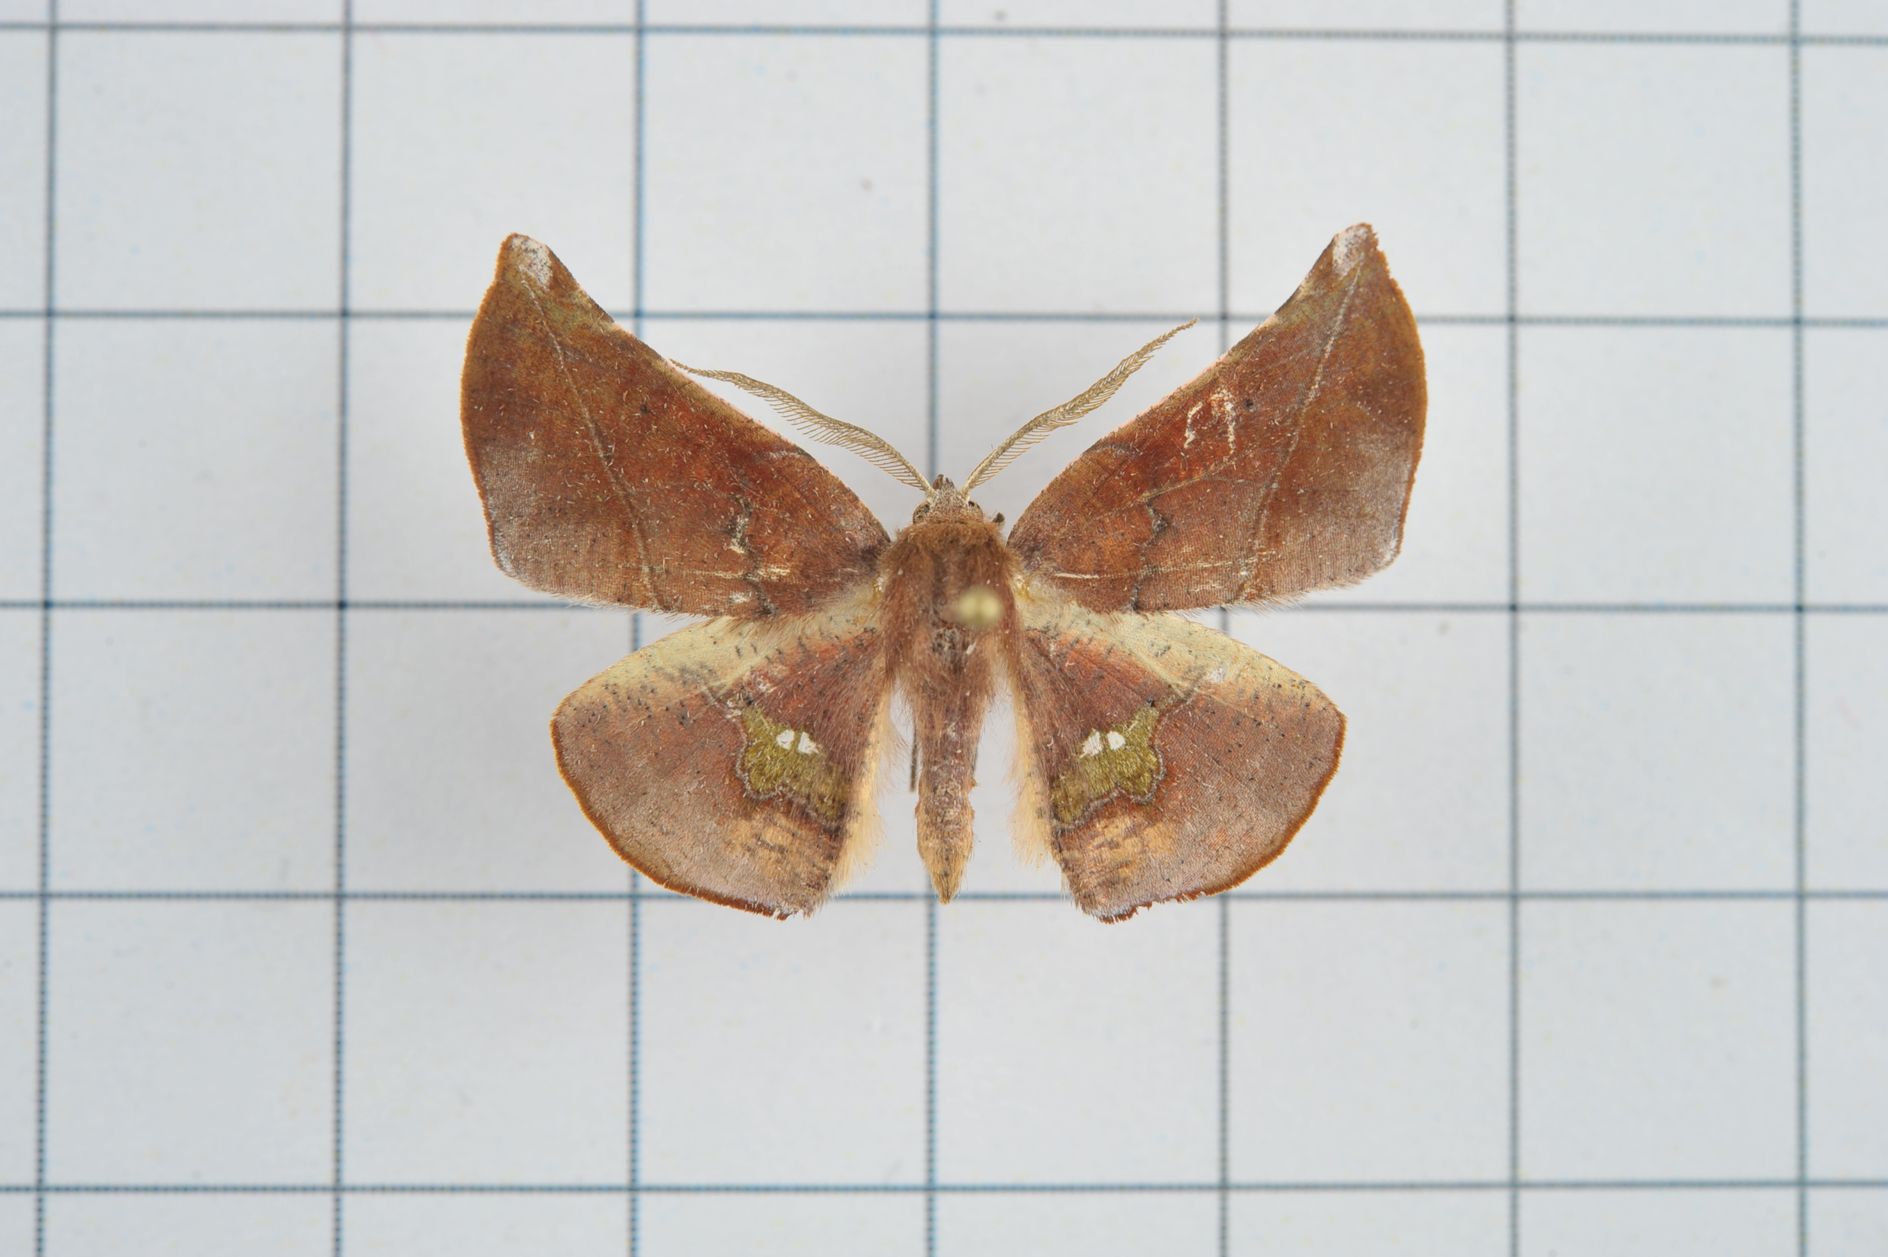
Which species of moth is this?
Garaeus apicata formosanus
